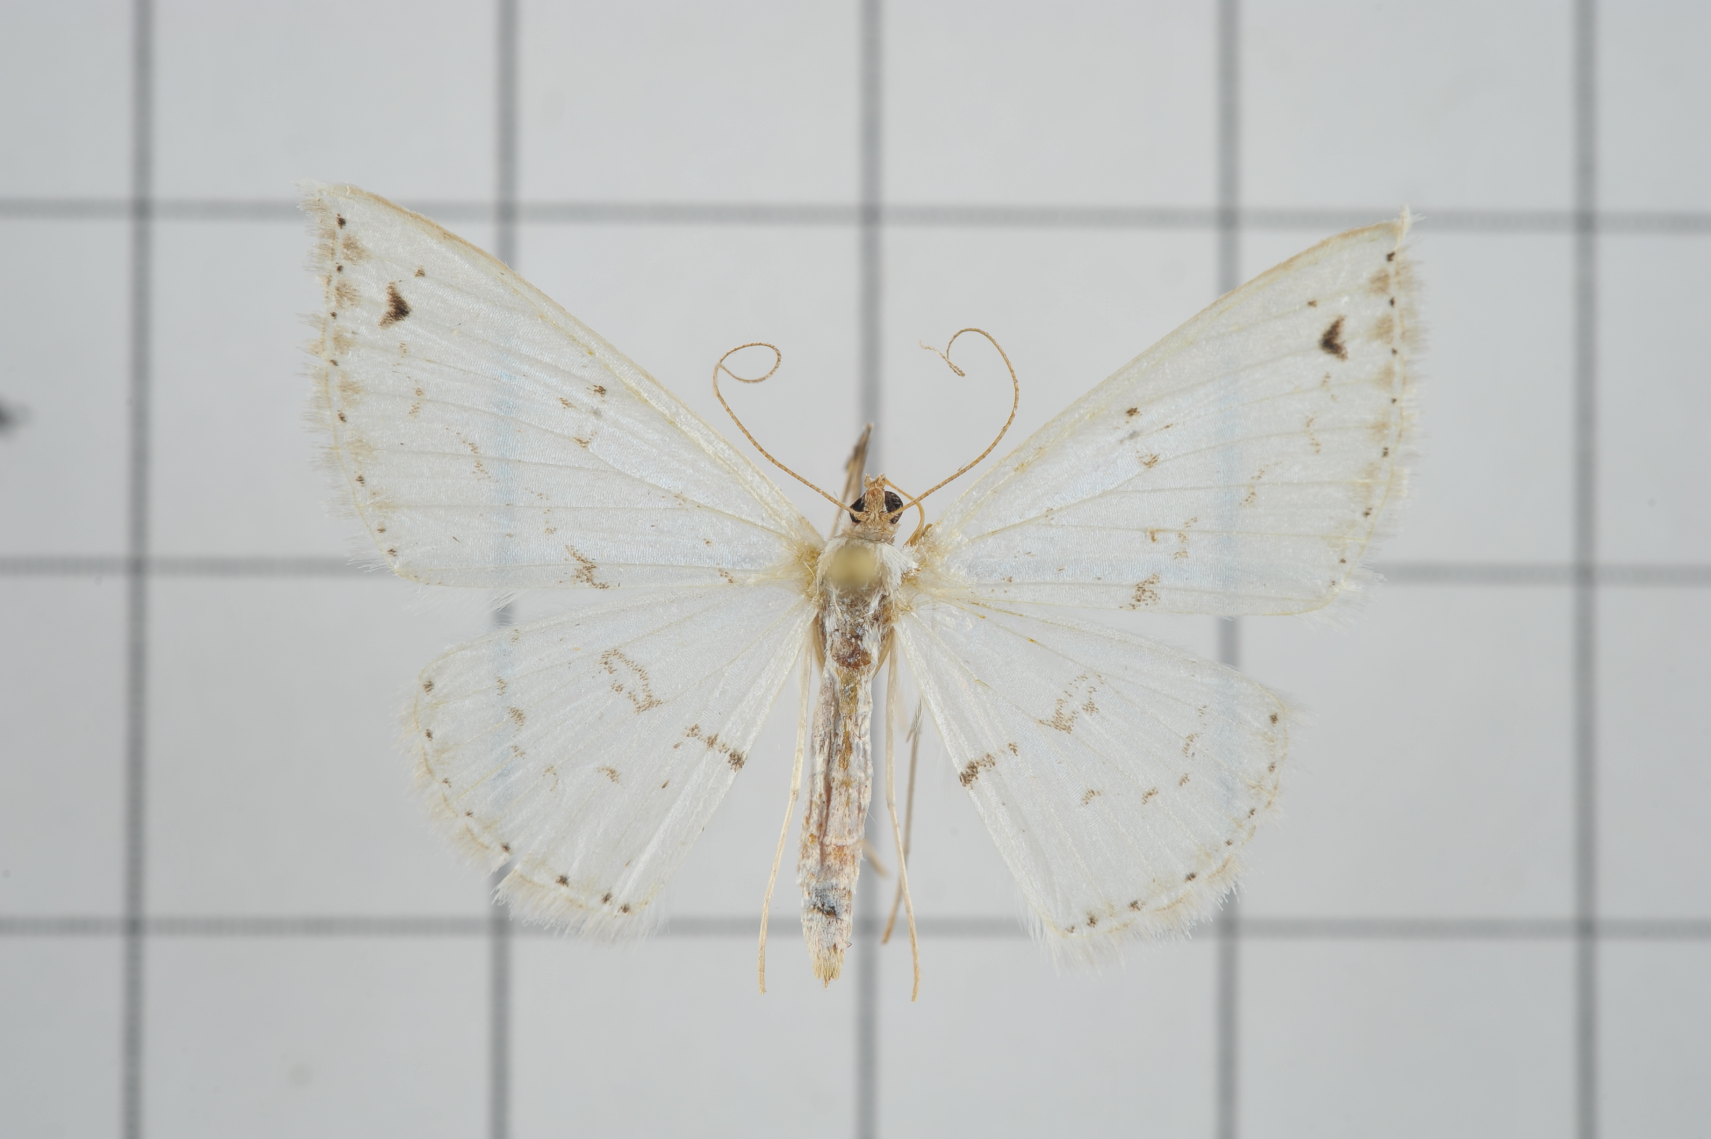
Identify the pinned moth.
Derambila dentifera
